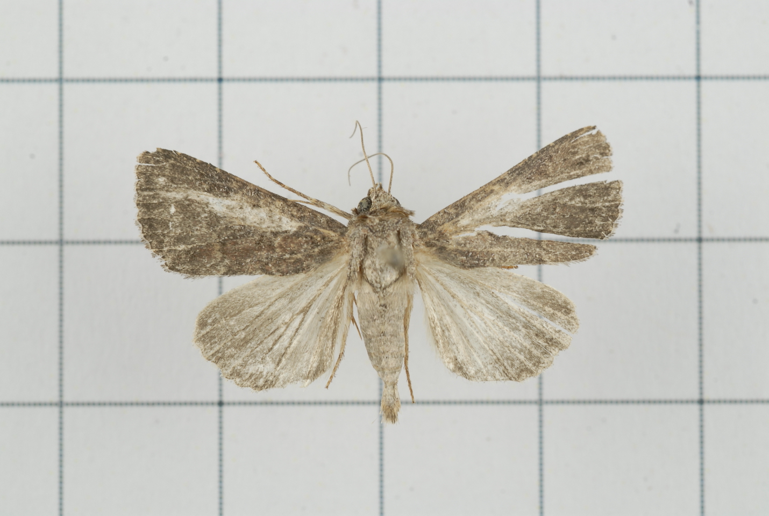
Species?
Condica serva
